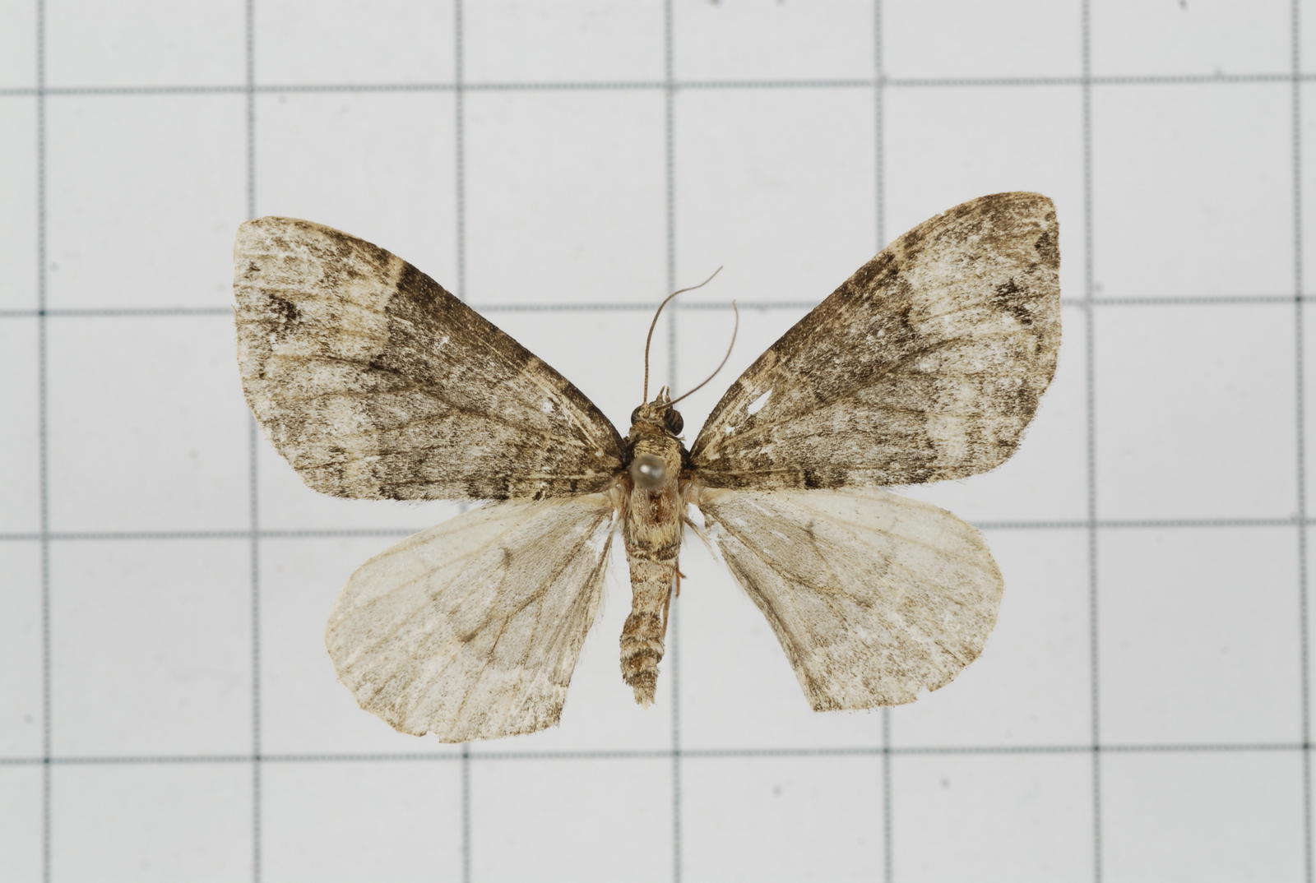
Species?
Ecliptopera muscicolor allobathra
